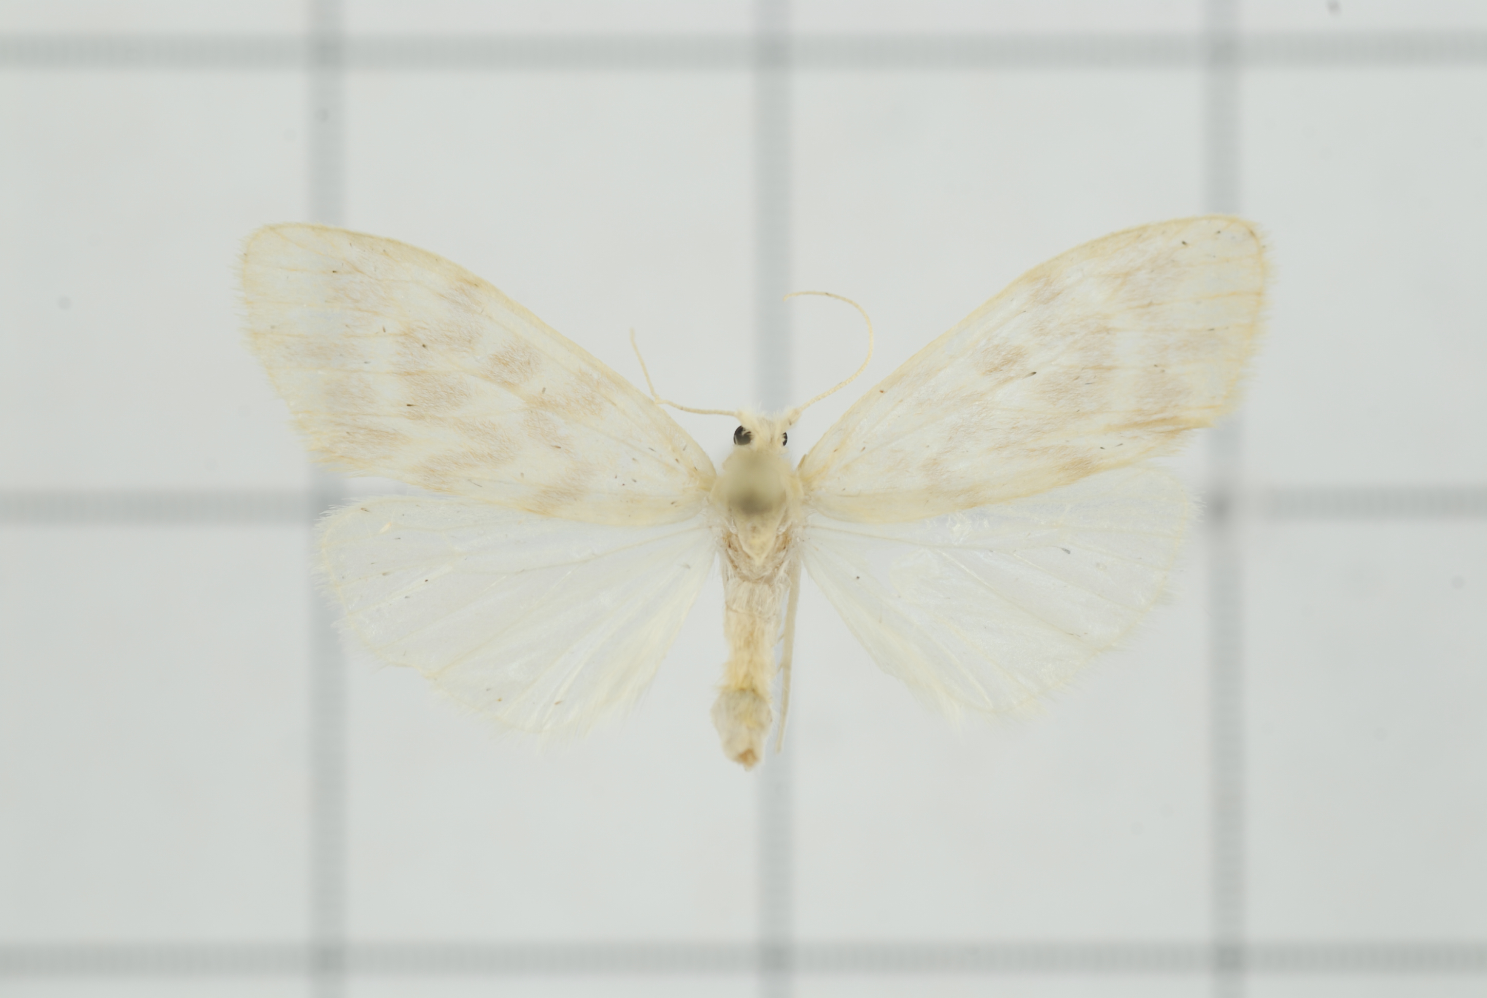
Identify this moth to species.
Hemipsilia coavestis
